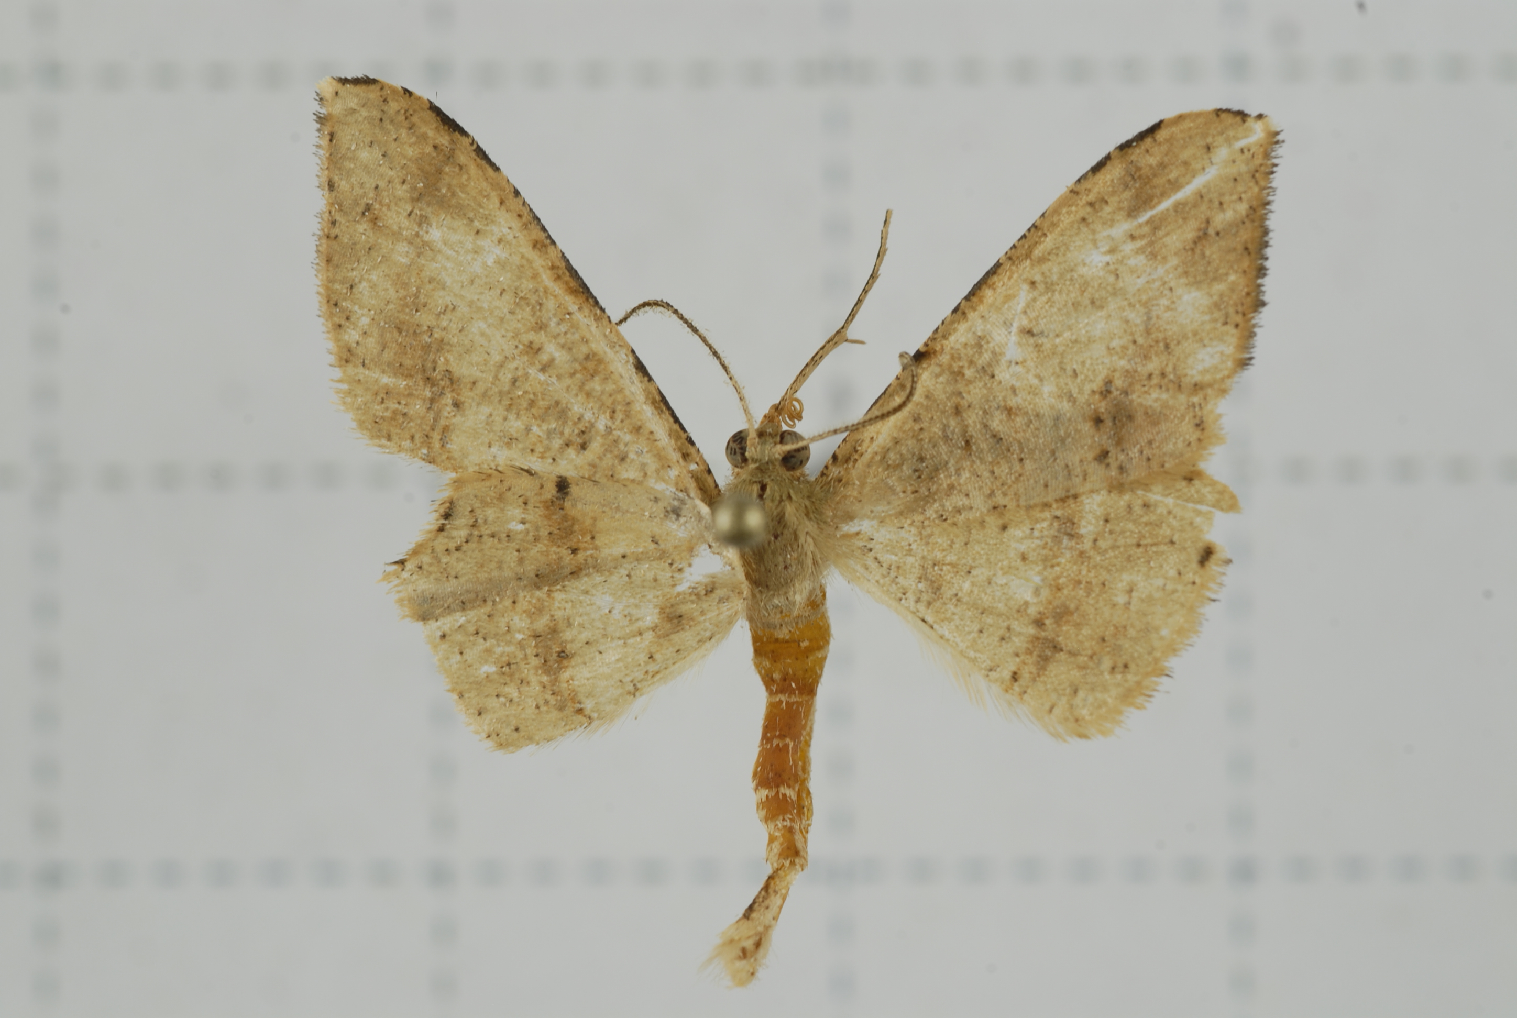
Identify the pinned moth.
Krananda falcata
